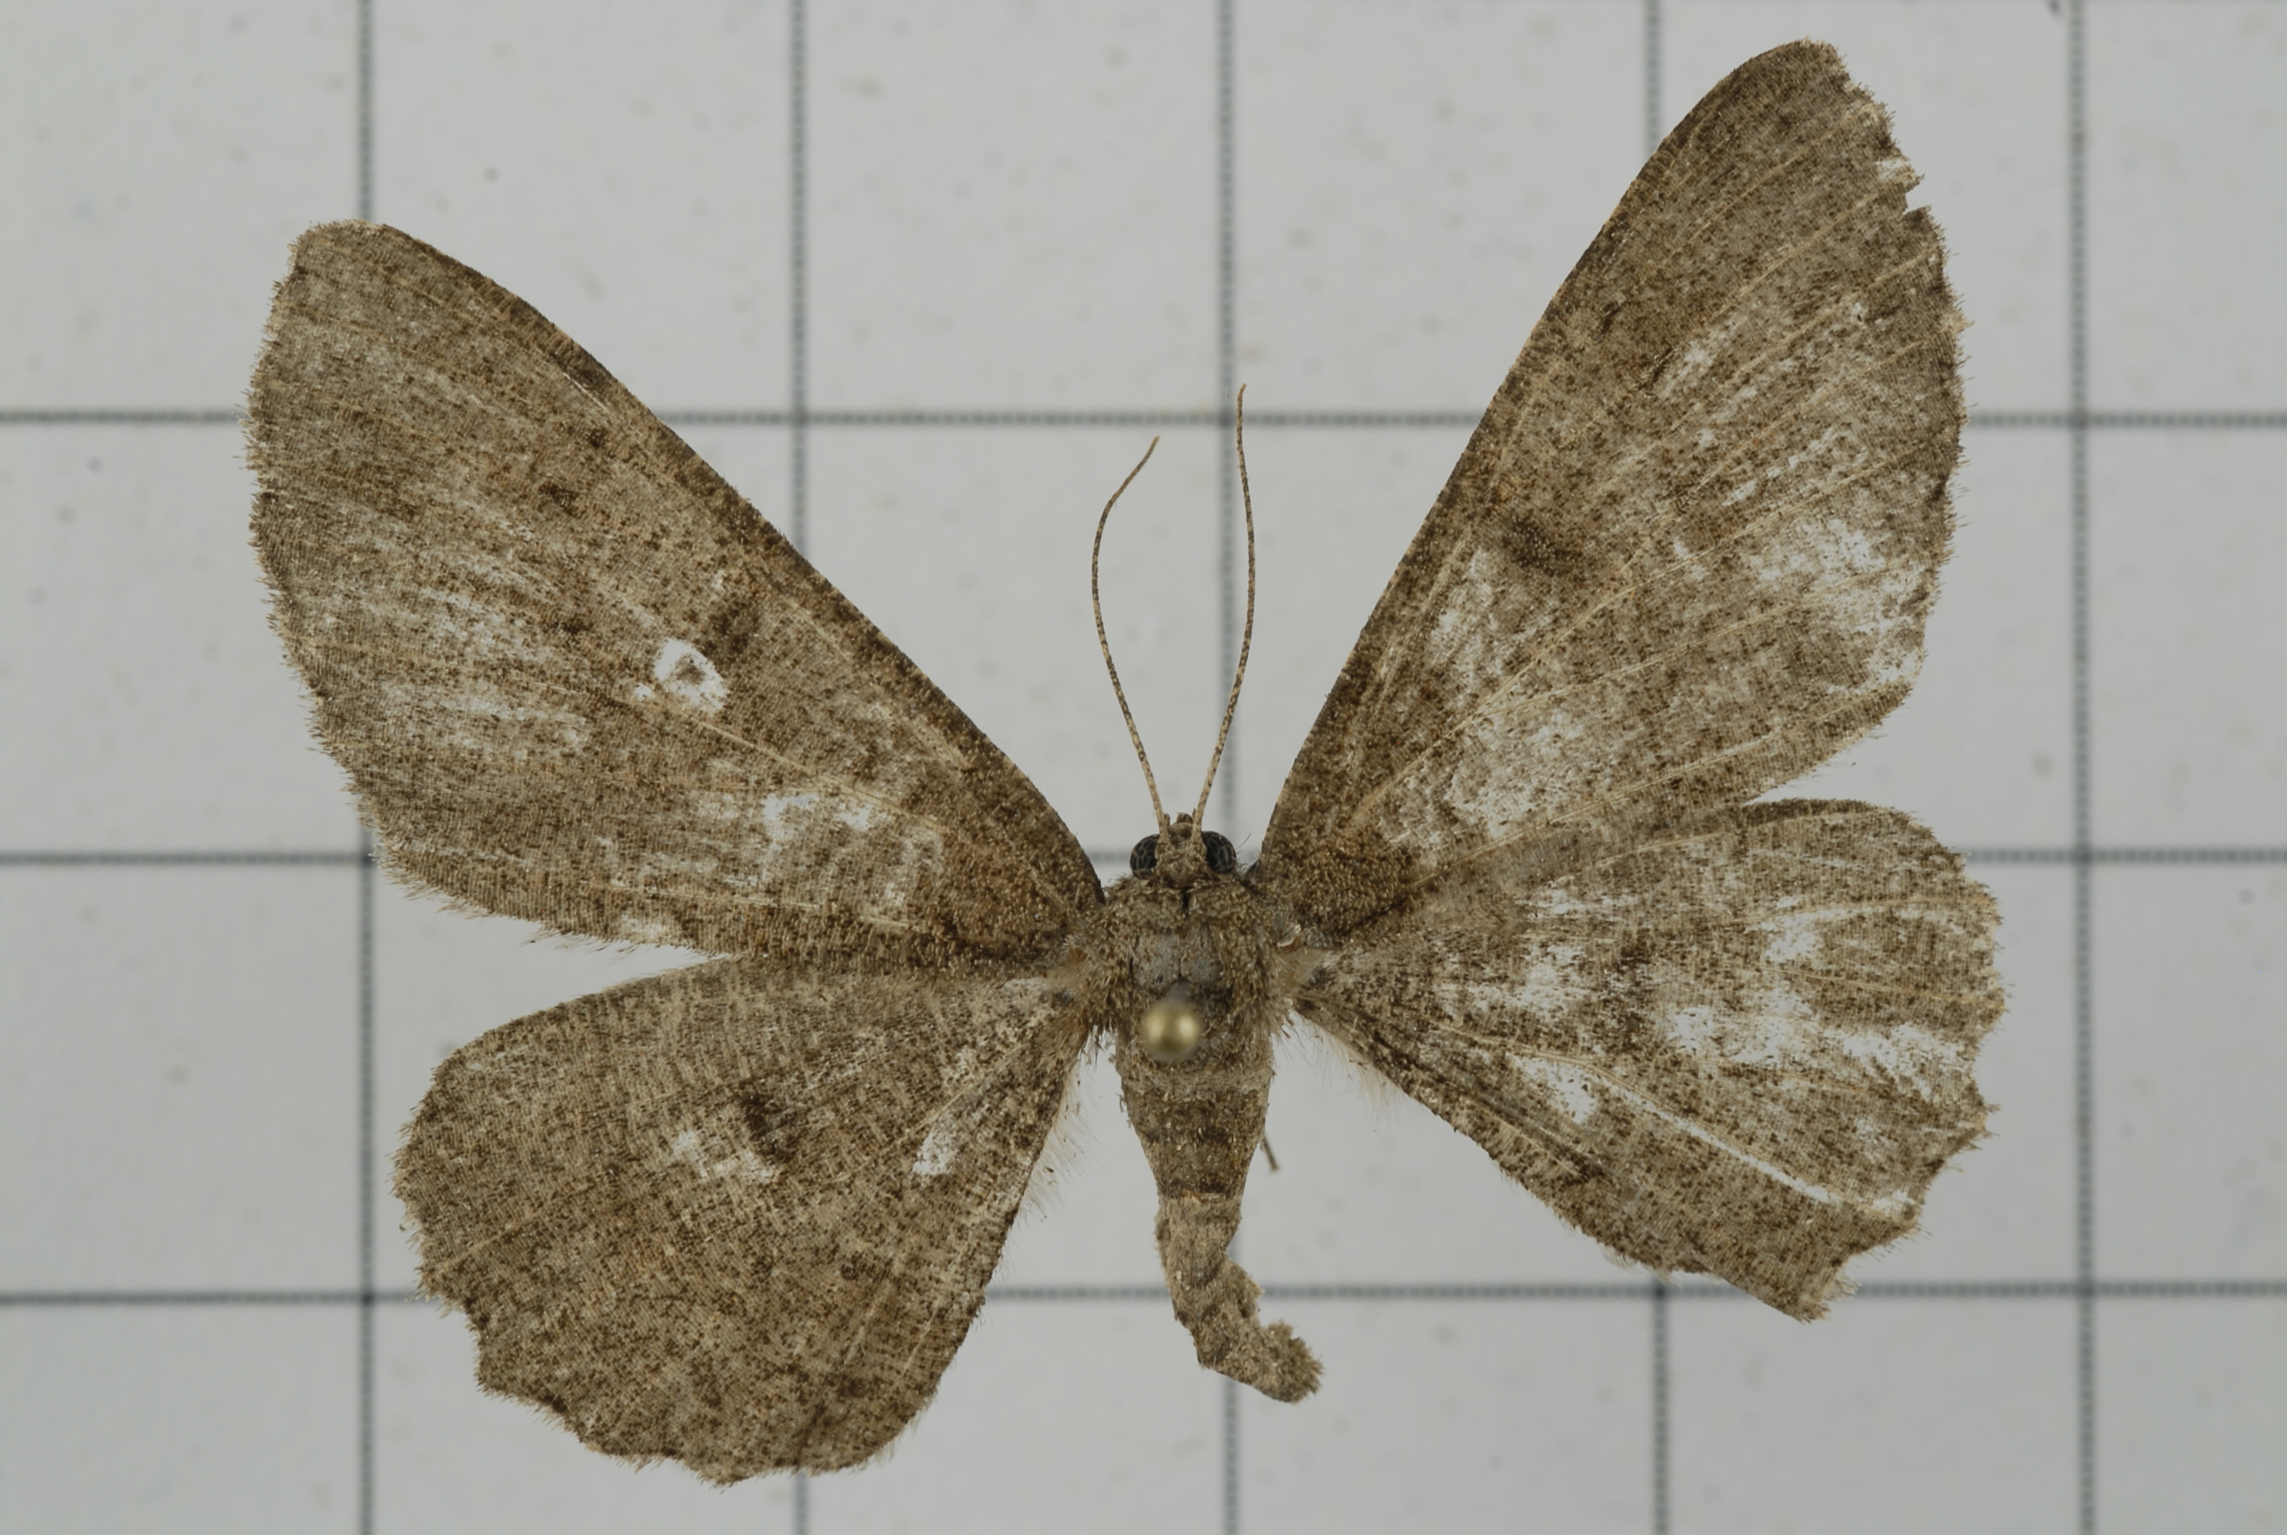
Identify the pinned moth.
Hypomecis punctinalis glos
